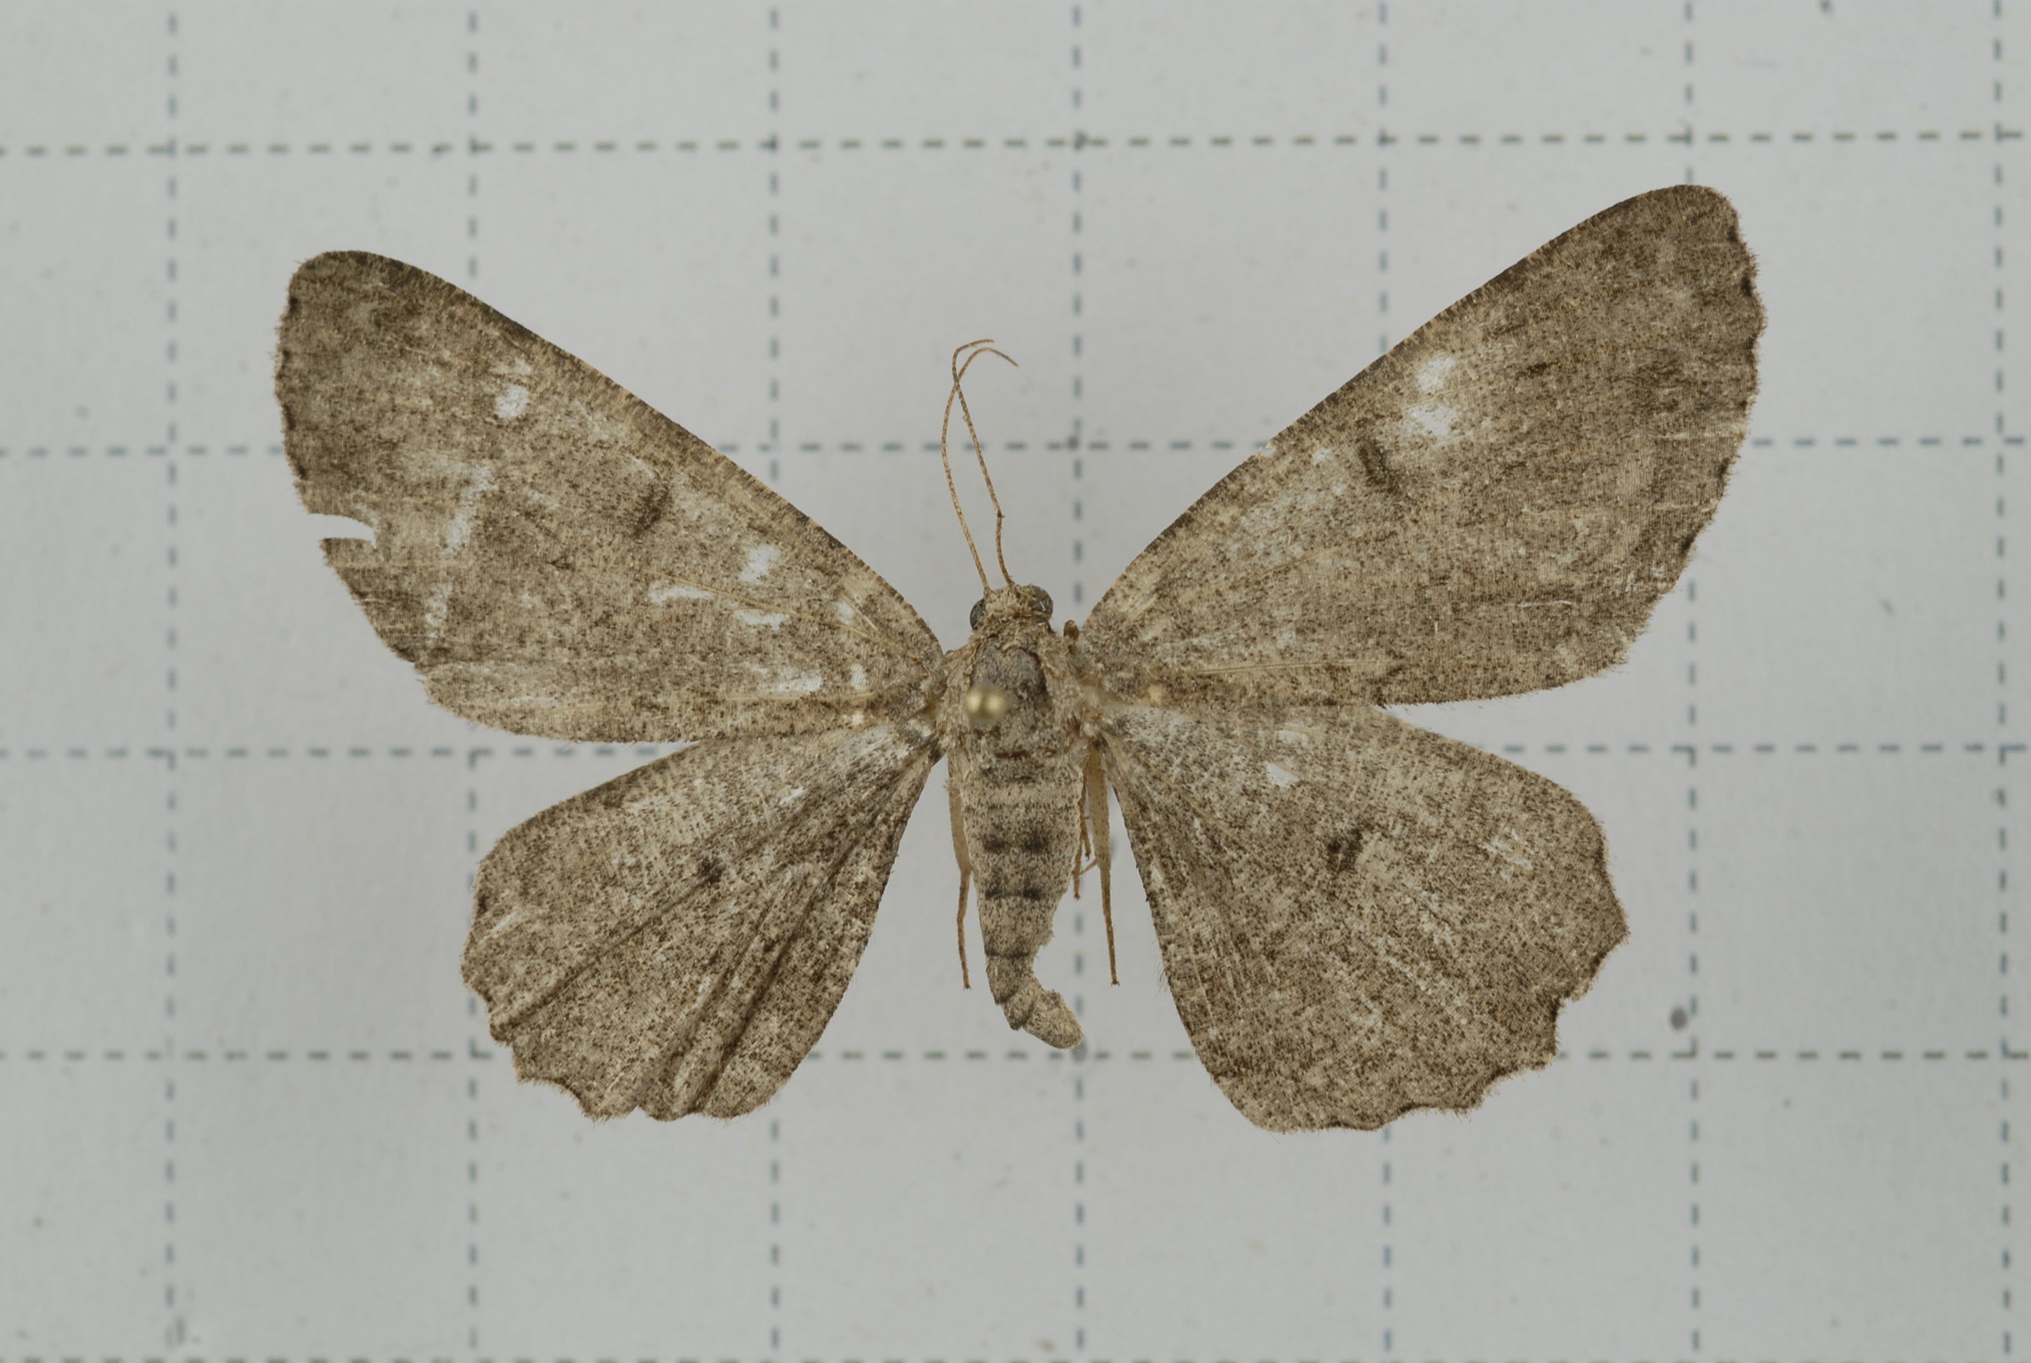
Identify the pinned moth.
Hypomecis punctinalis glos
